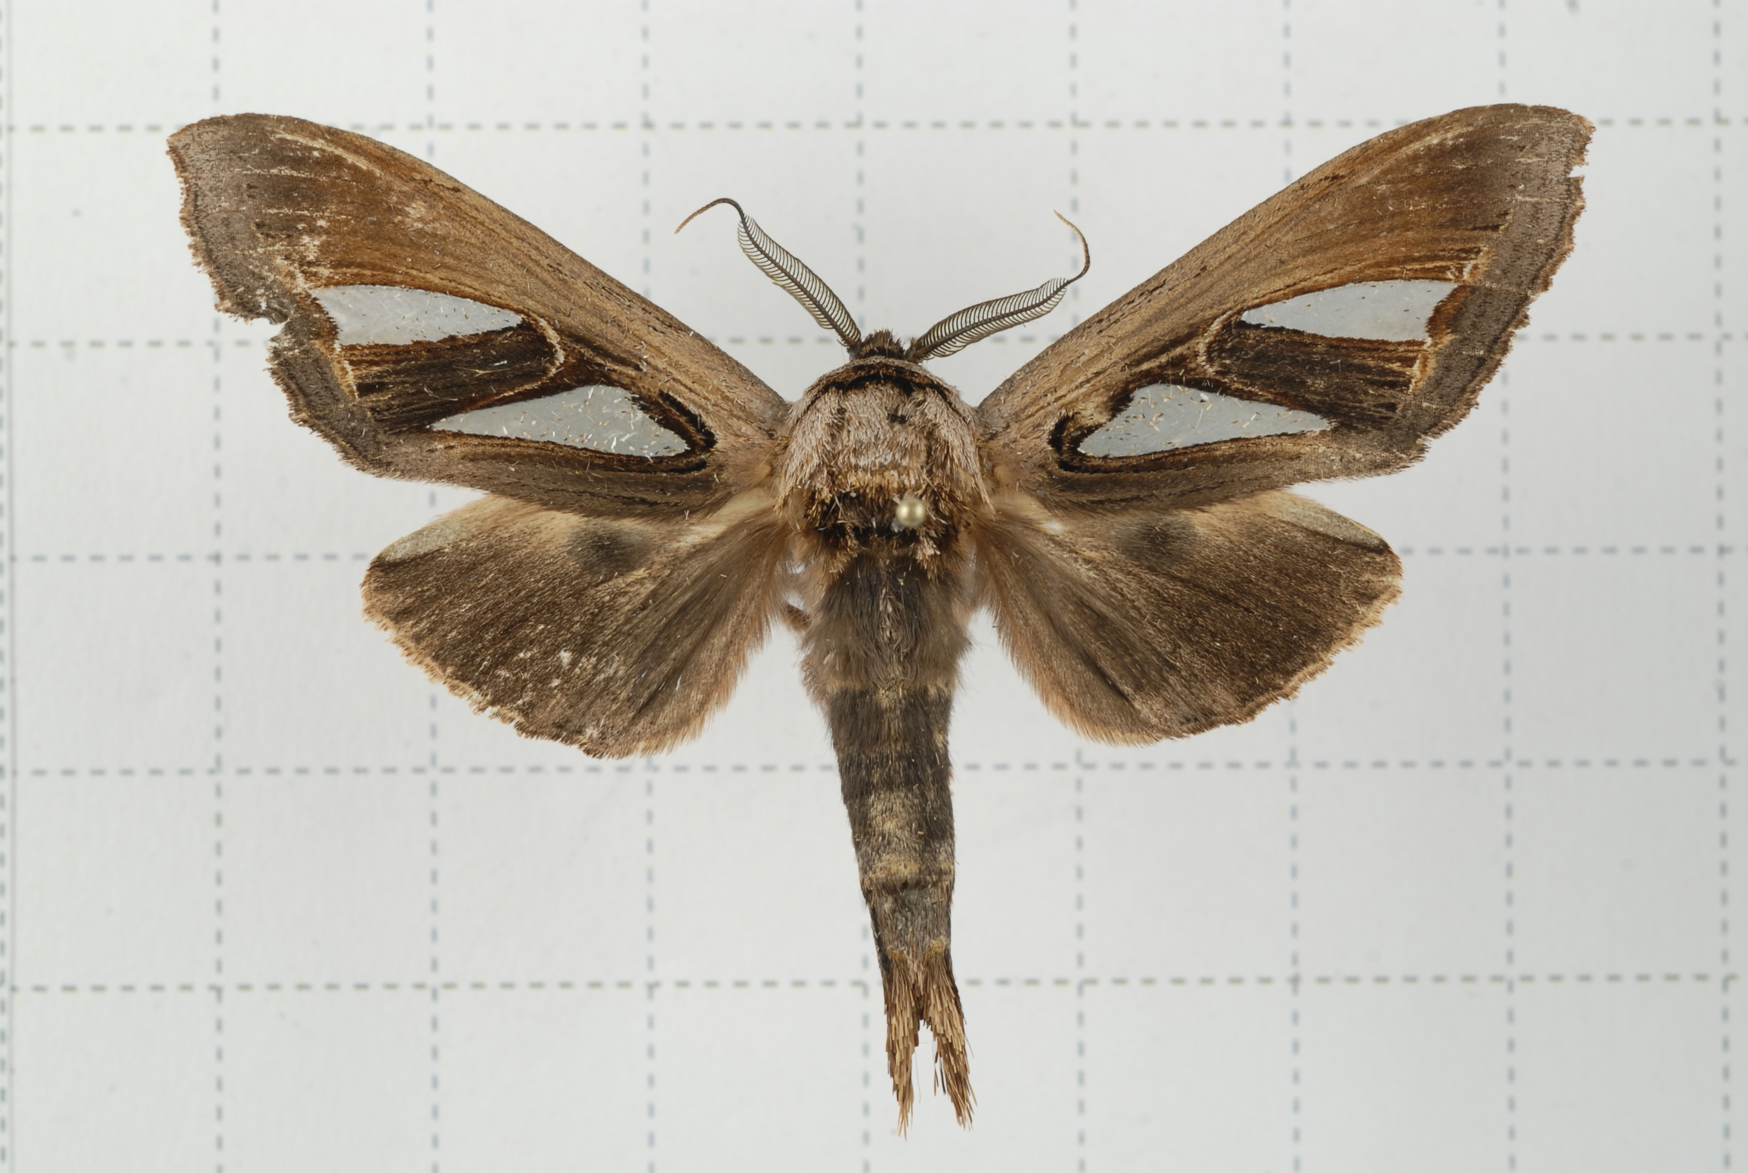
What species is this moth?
Tarsolepis japonica
